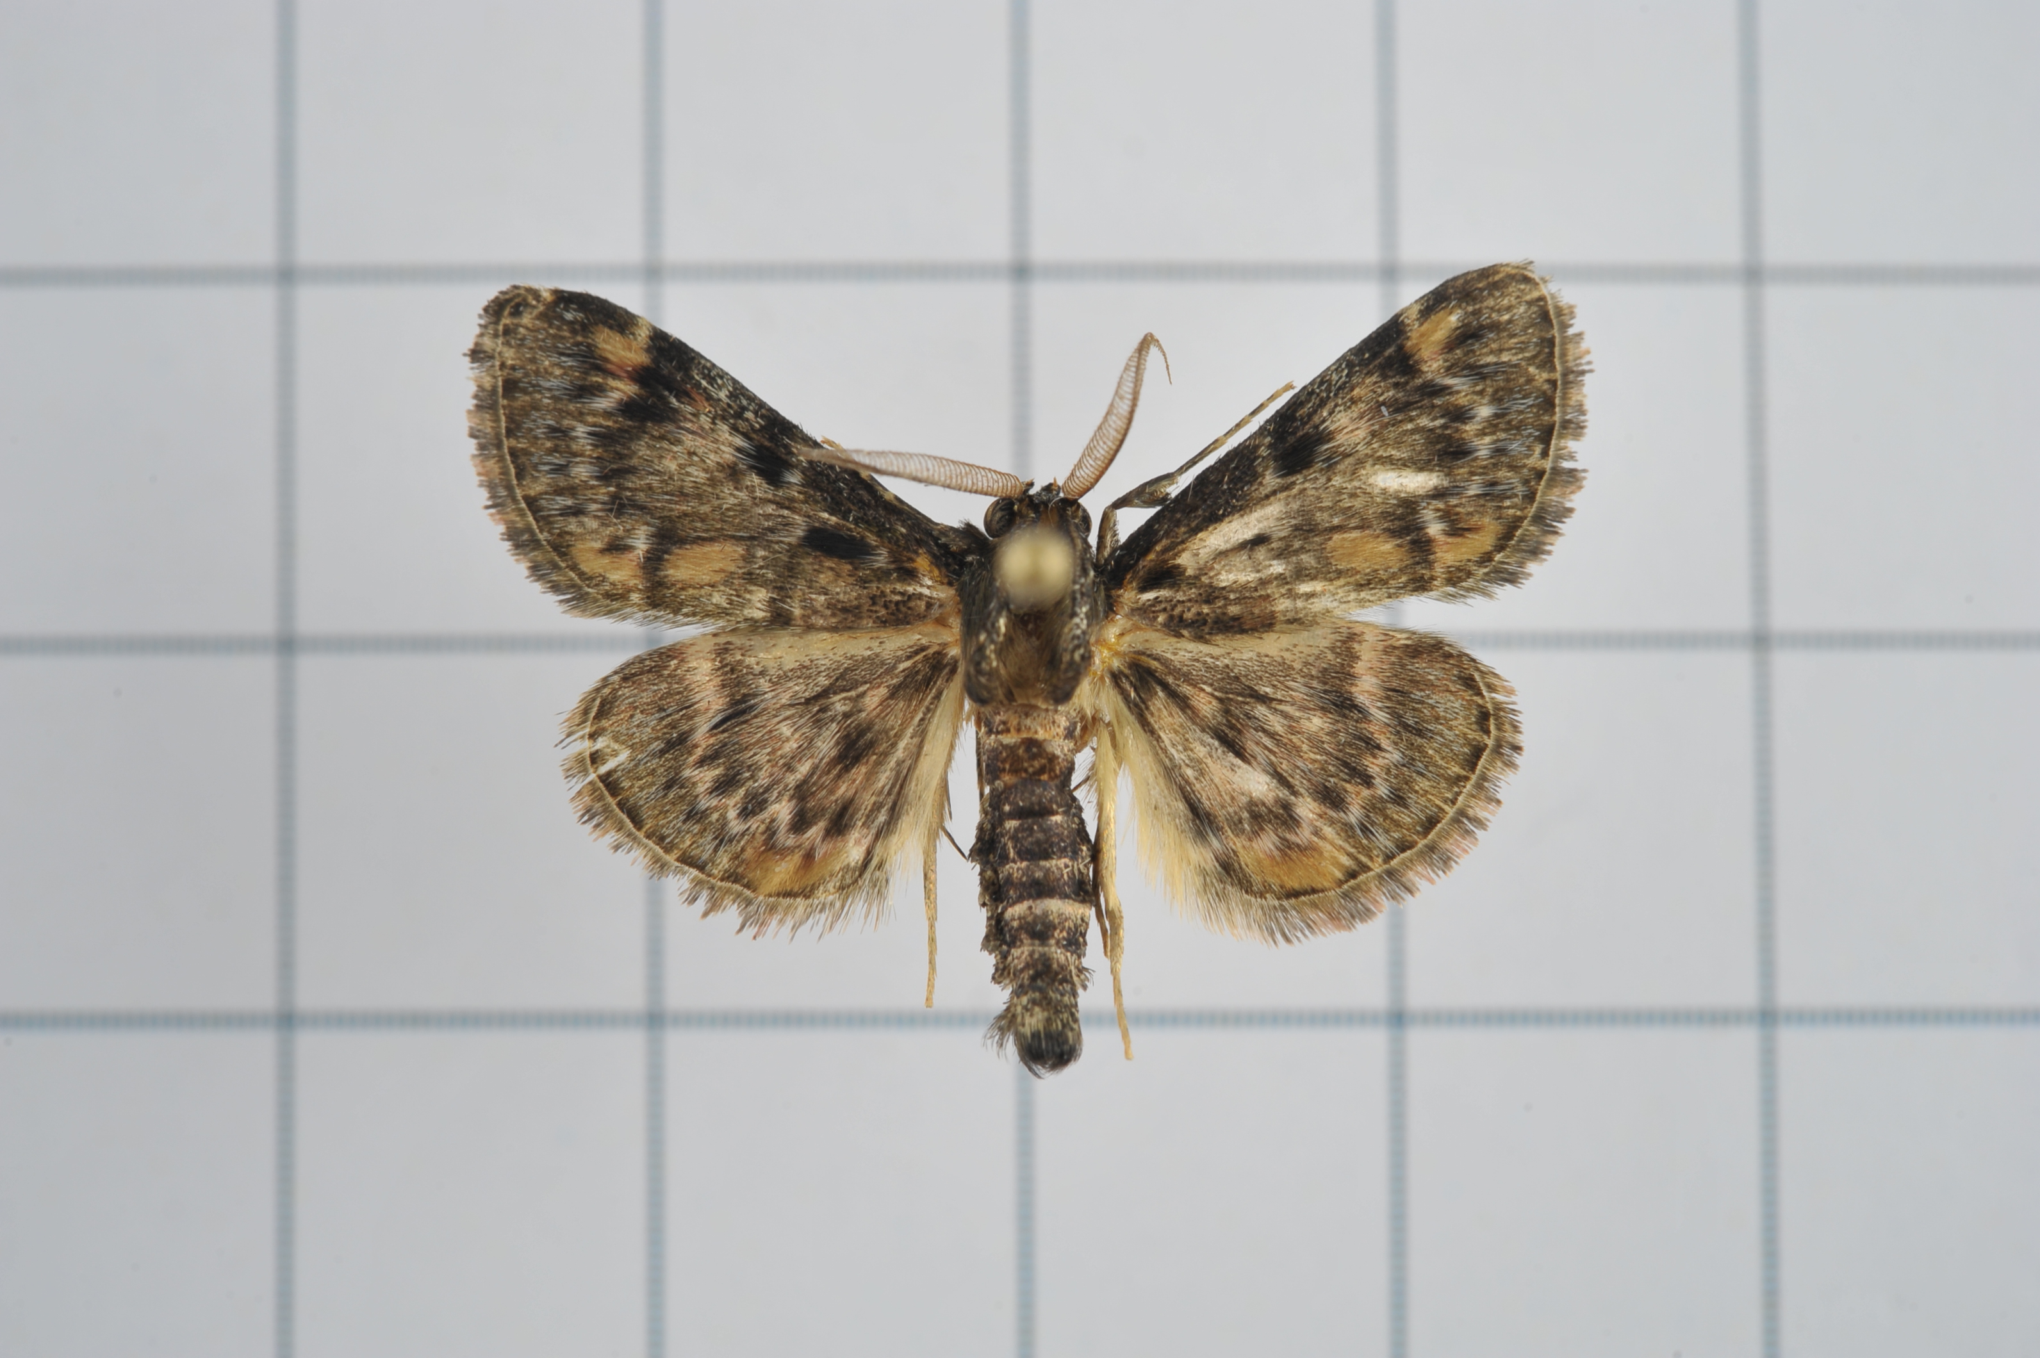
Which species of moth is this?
Coenodomus dudgeoni
